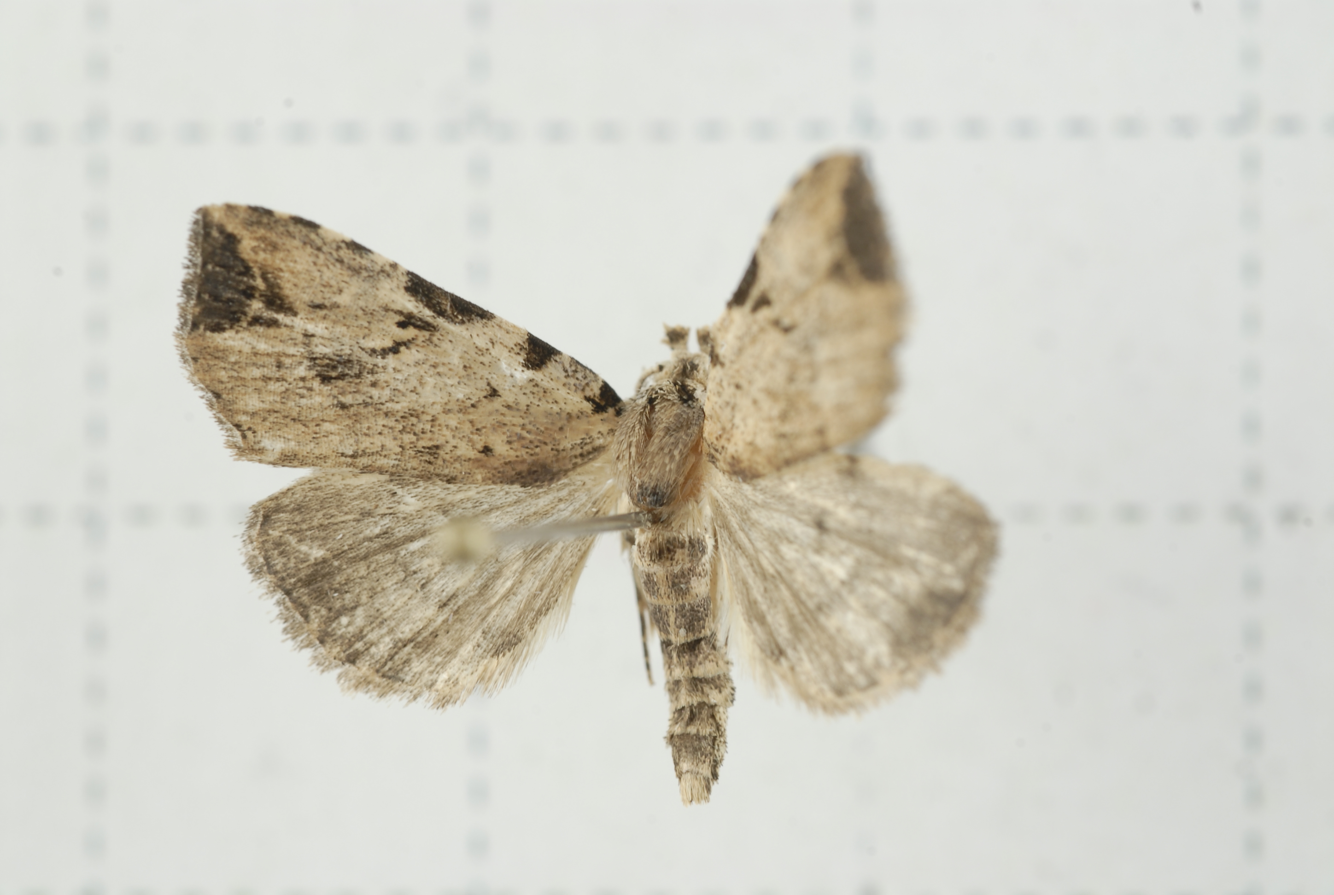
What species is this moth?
Oglasa costimacula
